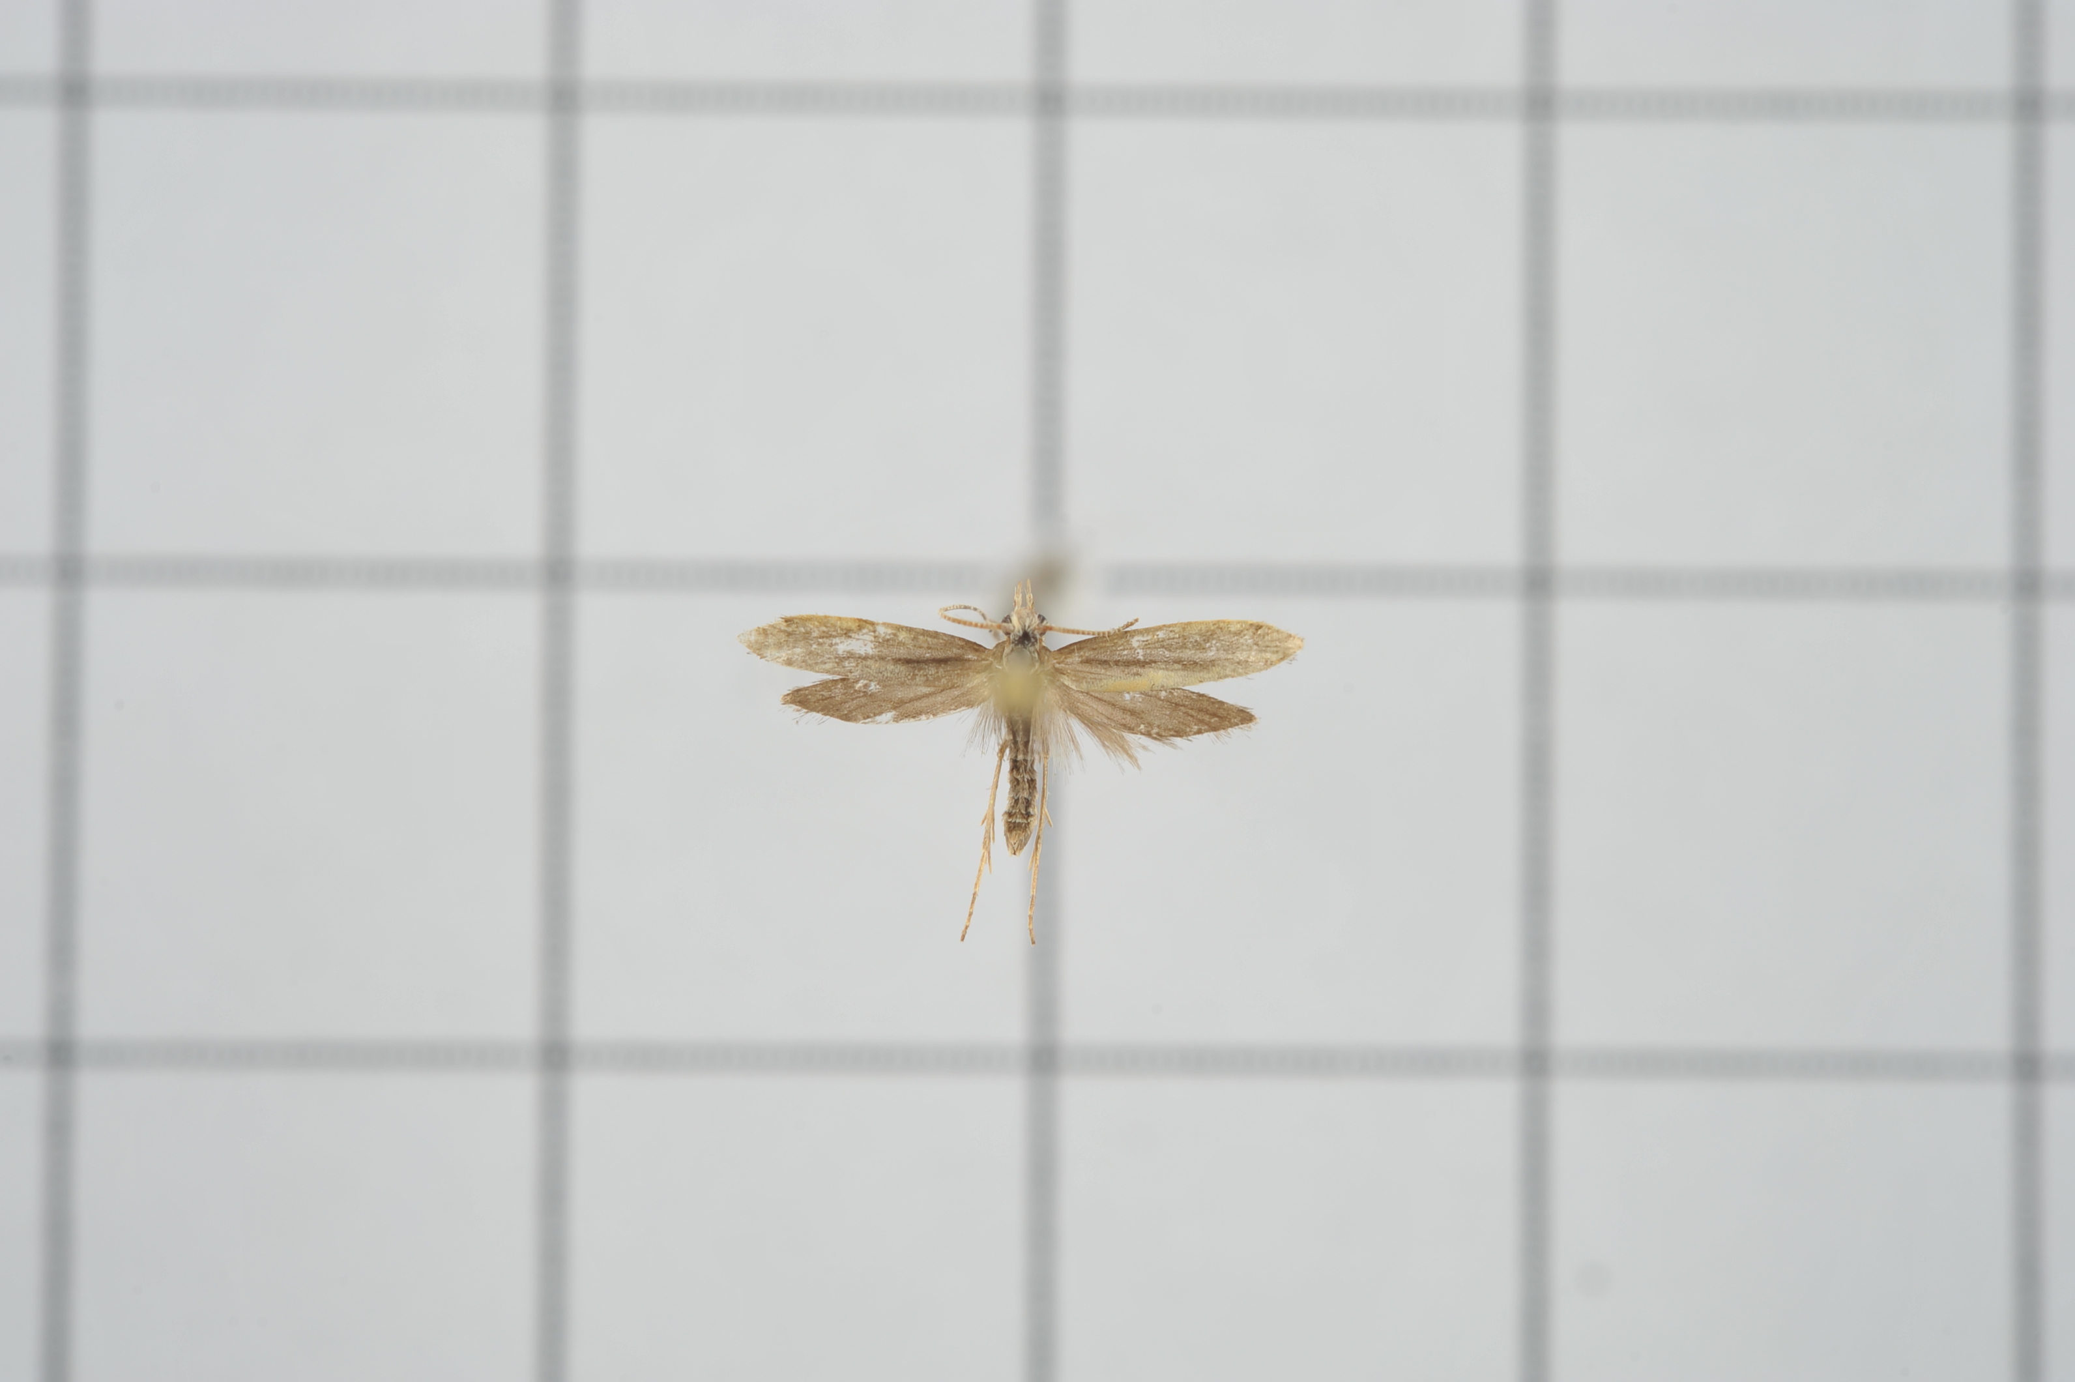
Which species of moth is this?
Plutella xylostella
